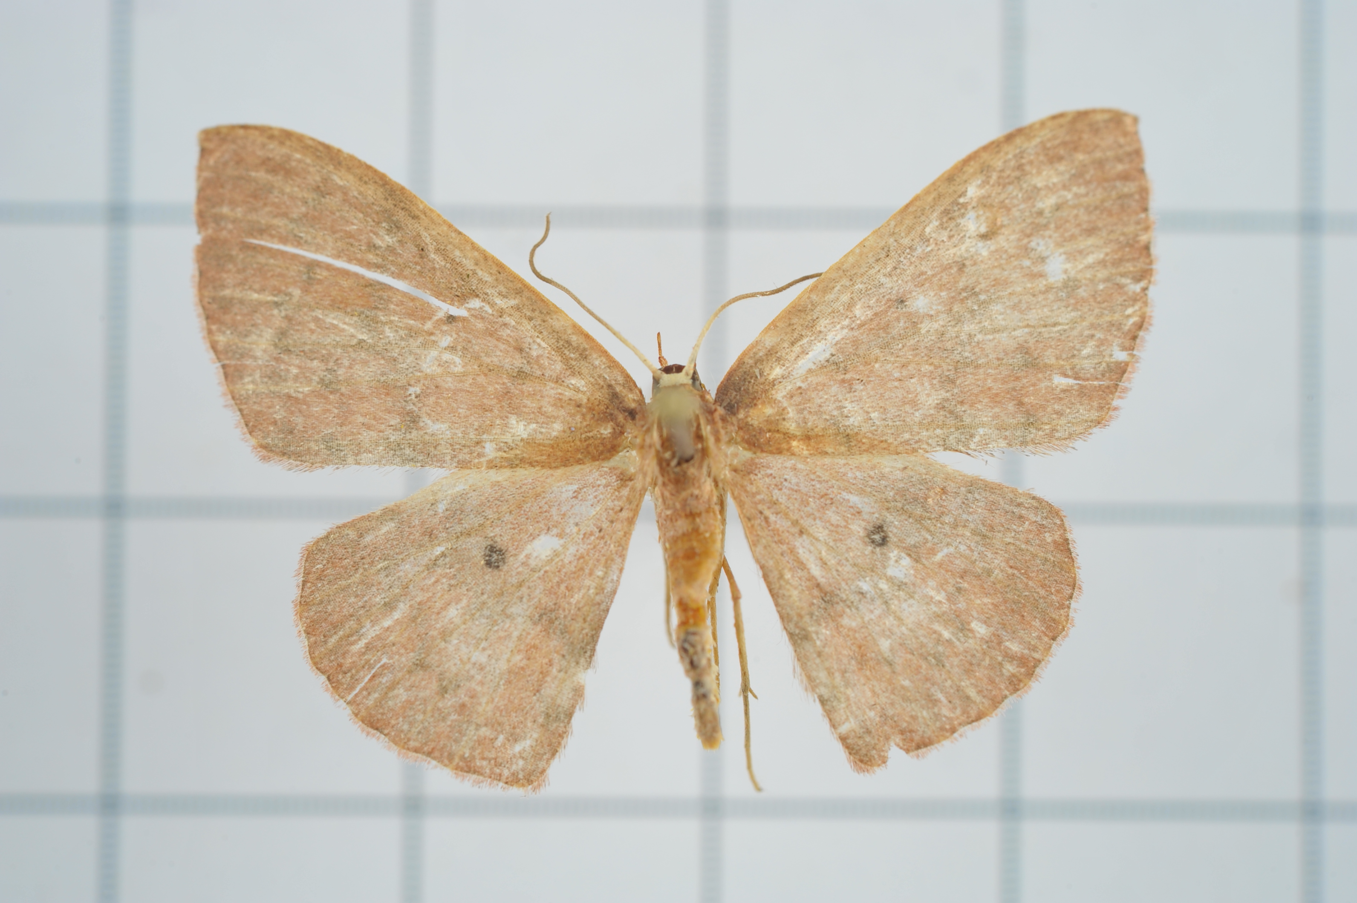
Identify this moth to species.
Organopoda carnearia carnearia
